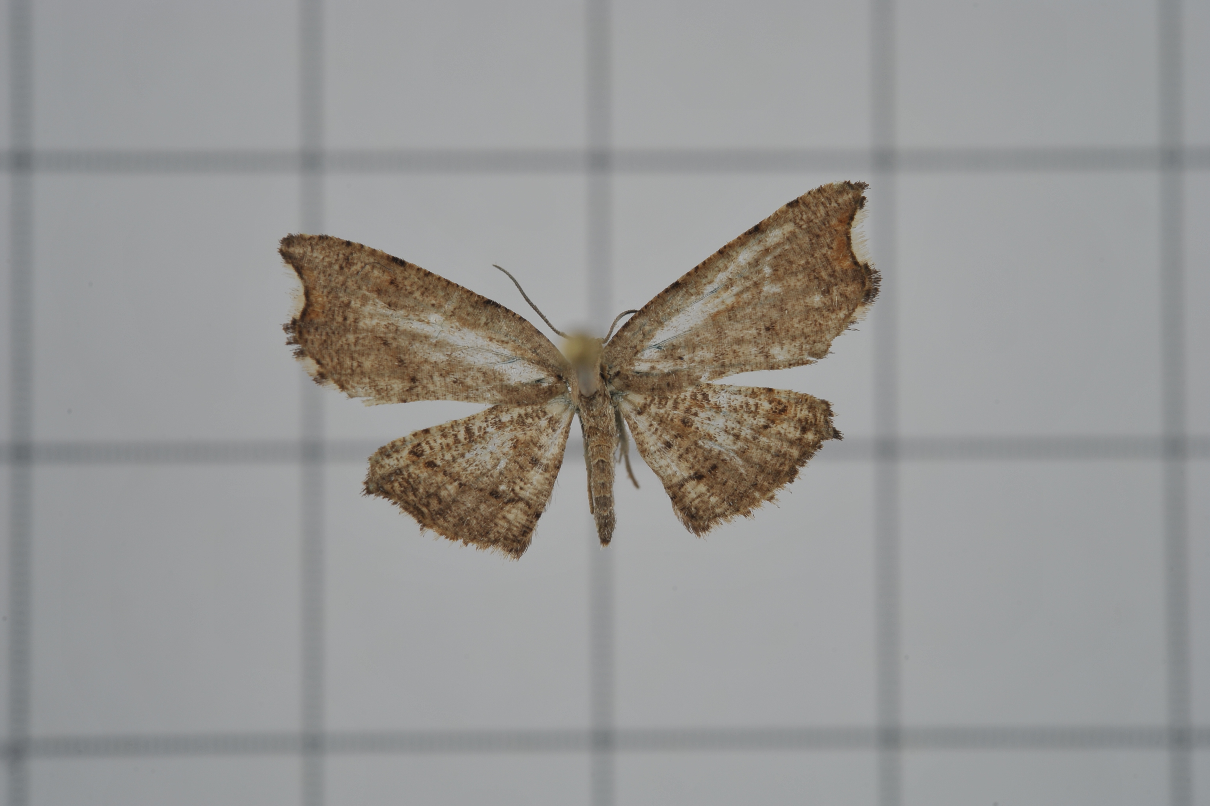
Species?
Chundana emarginata
